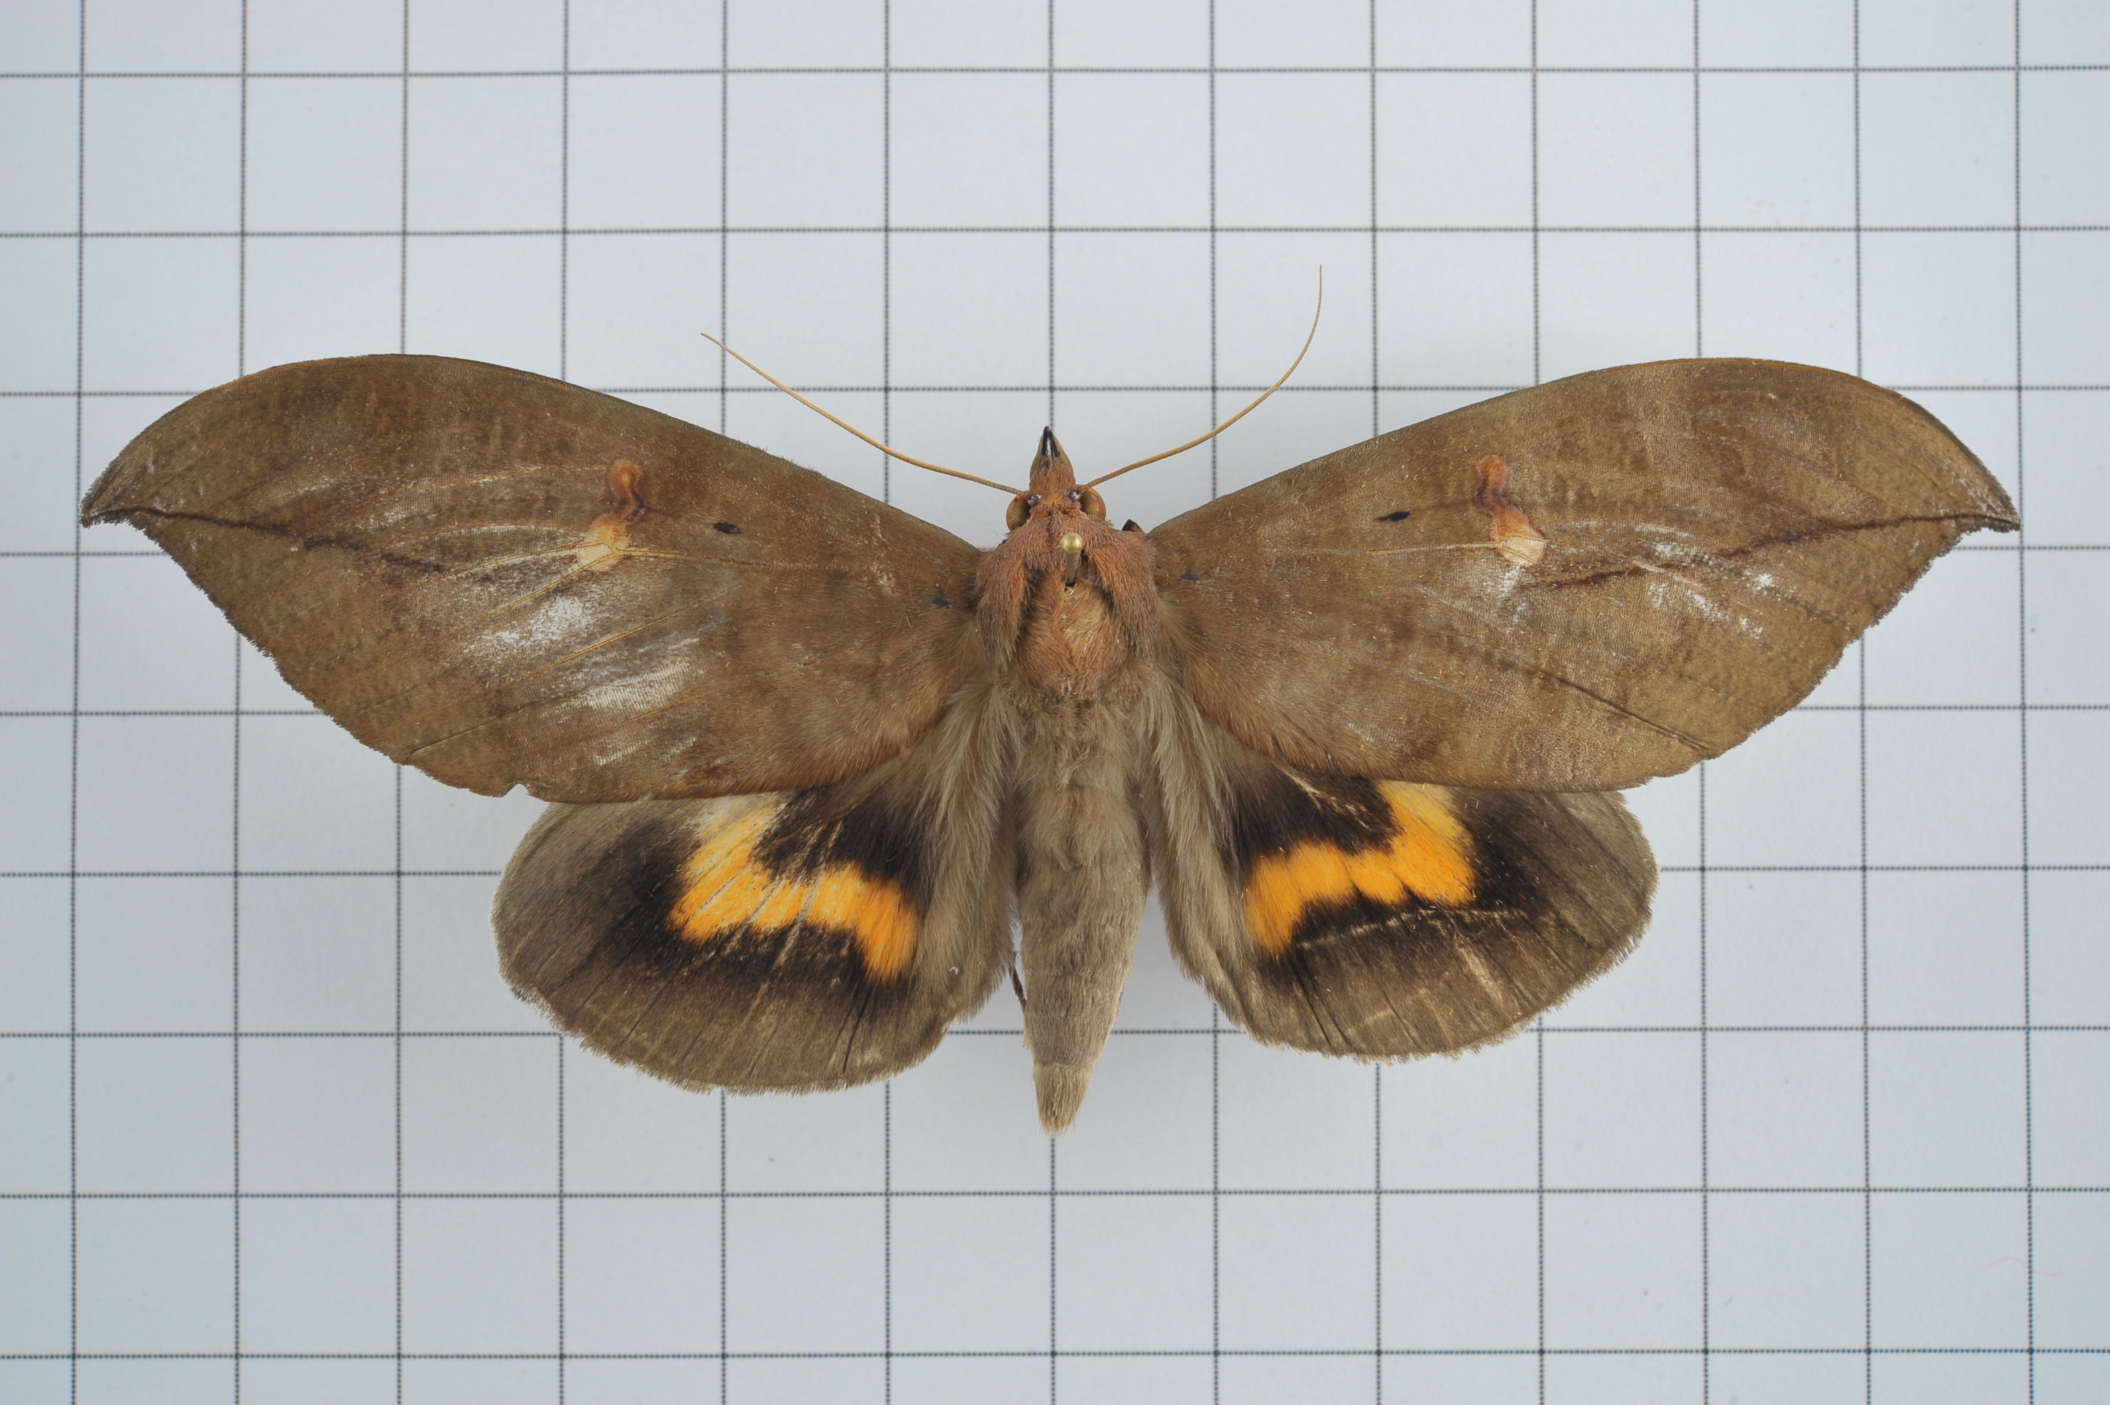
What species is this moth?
Phyllodes eyndhovii
